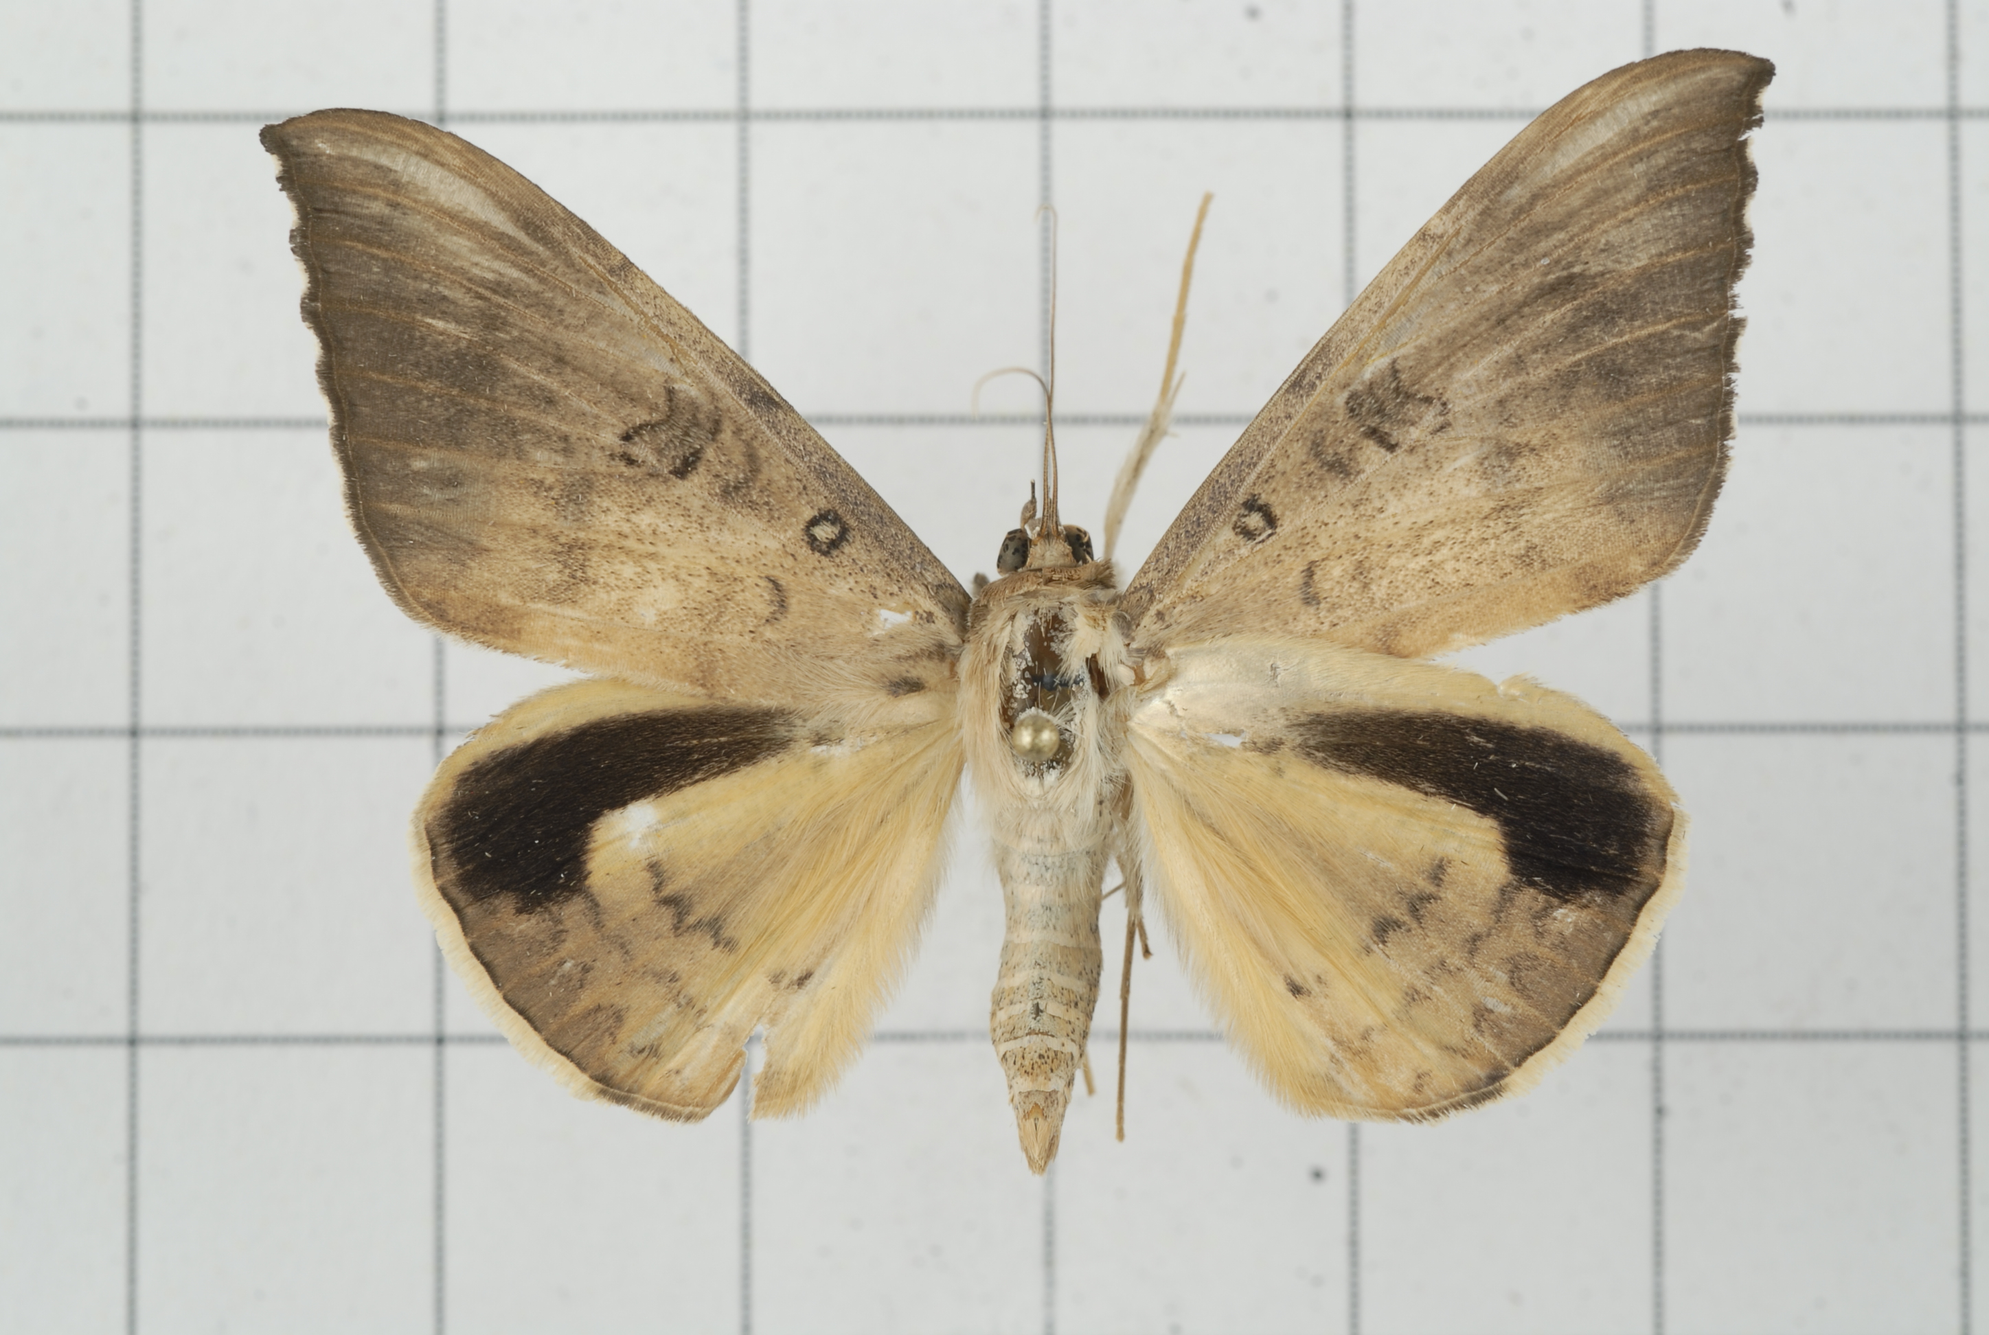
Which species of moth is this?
Oxyodes scrobiculata
